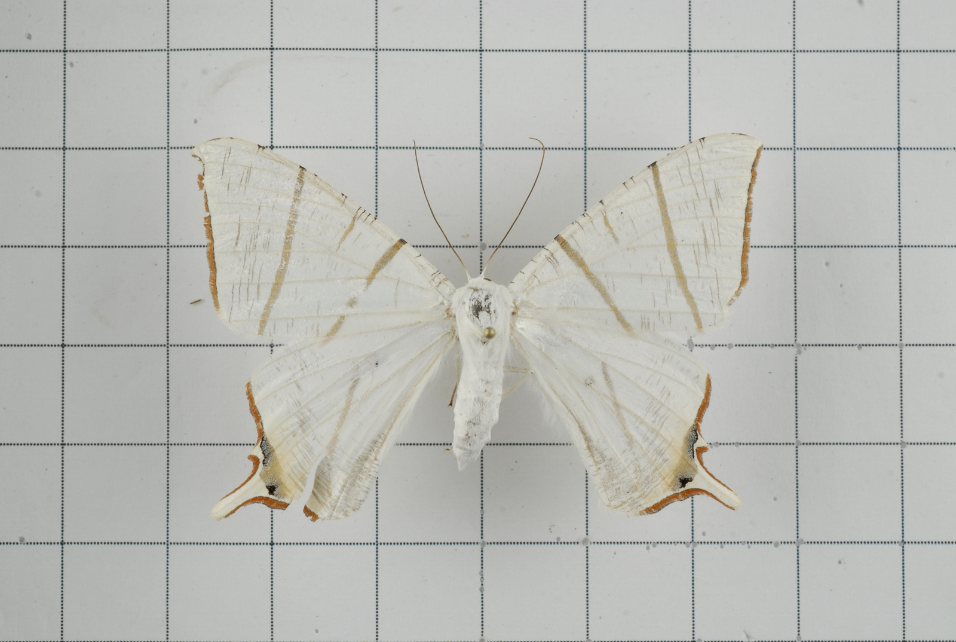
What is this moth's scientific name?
Ourapteryx clara formosana
